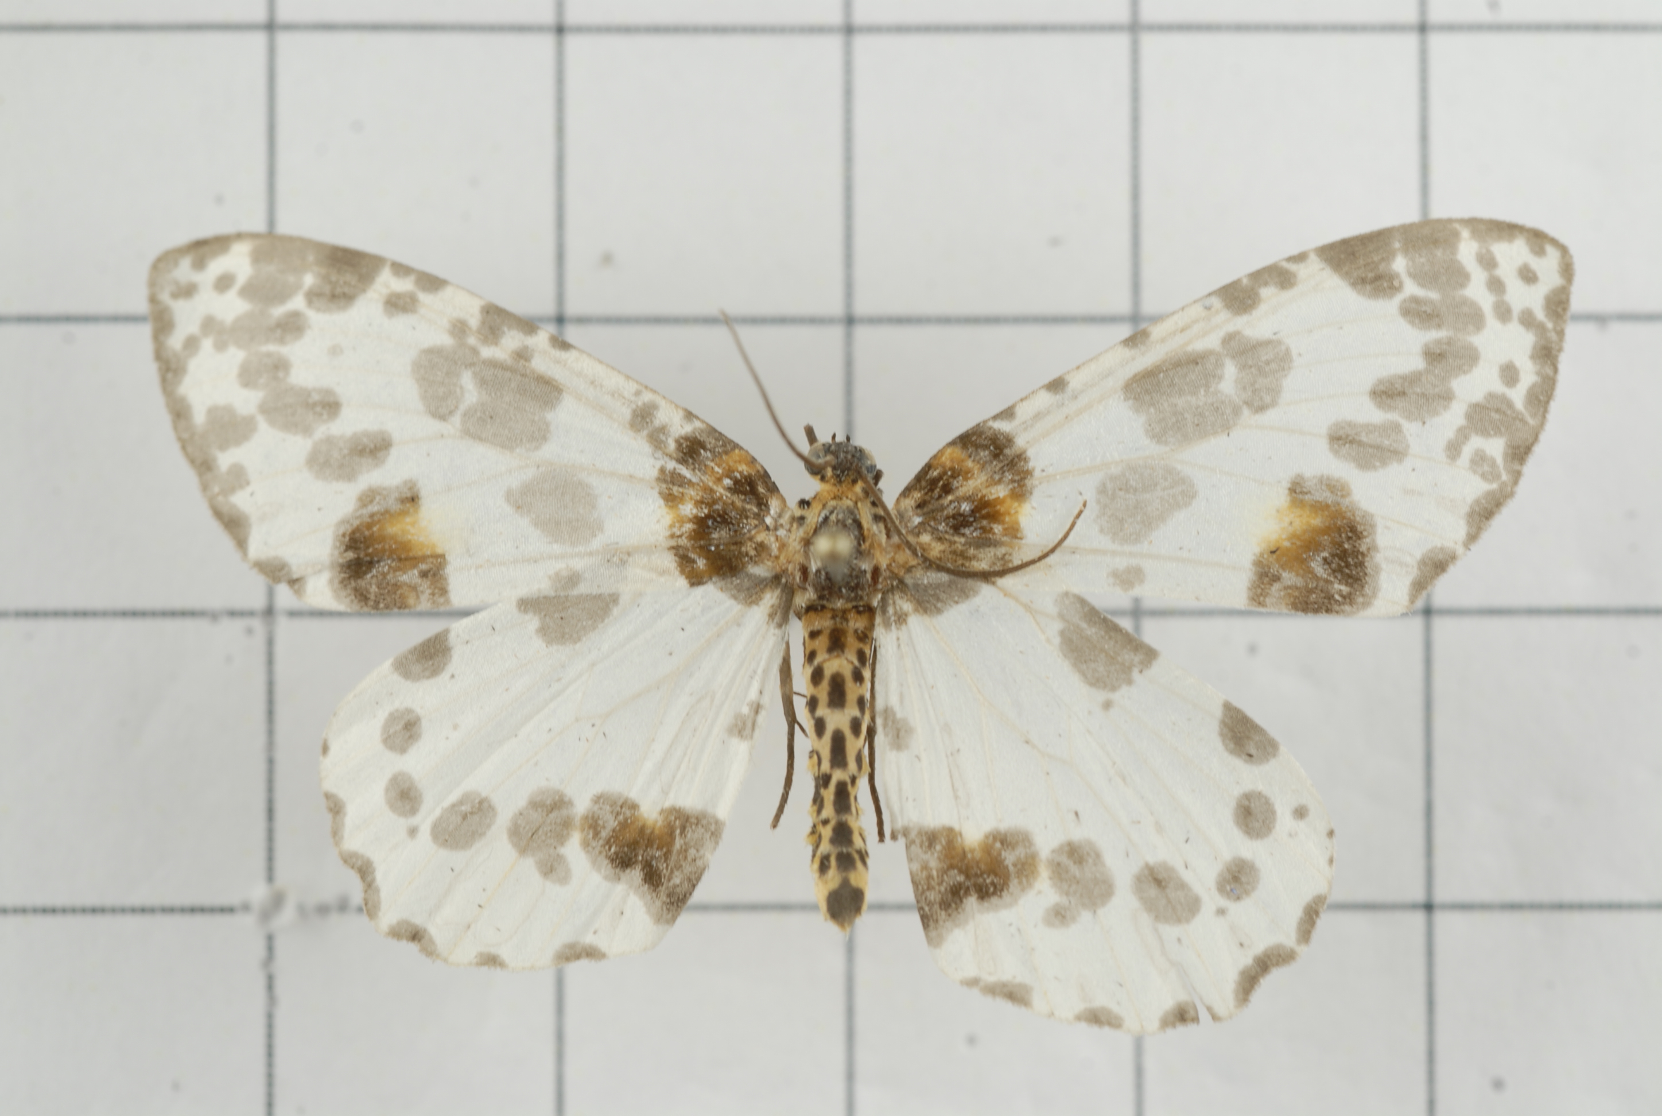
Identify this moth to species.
Abraxas adilluminata
